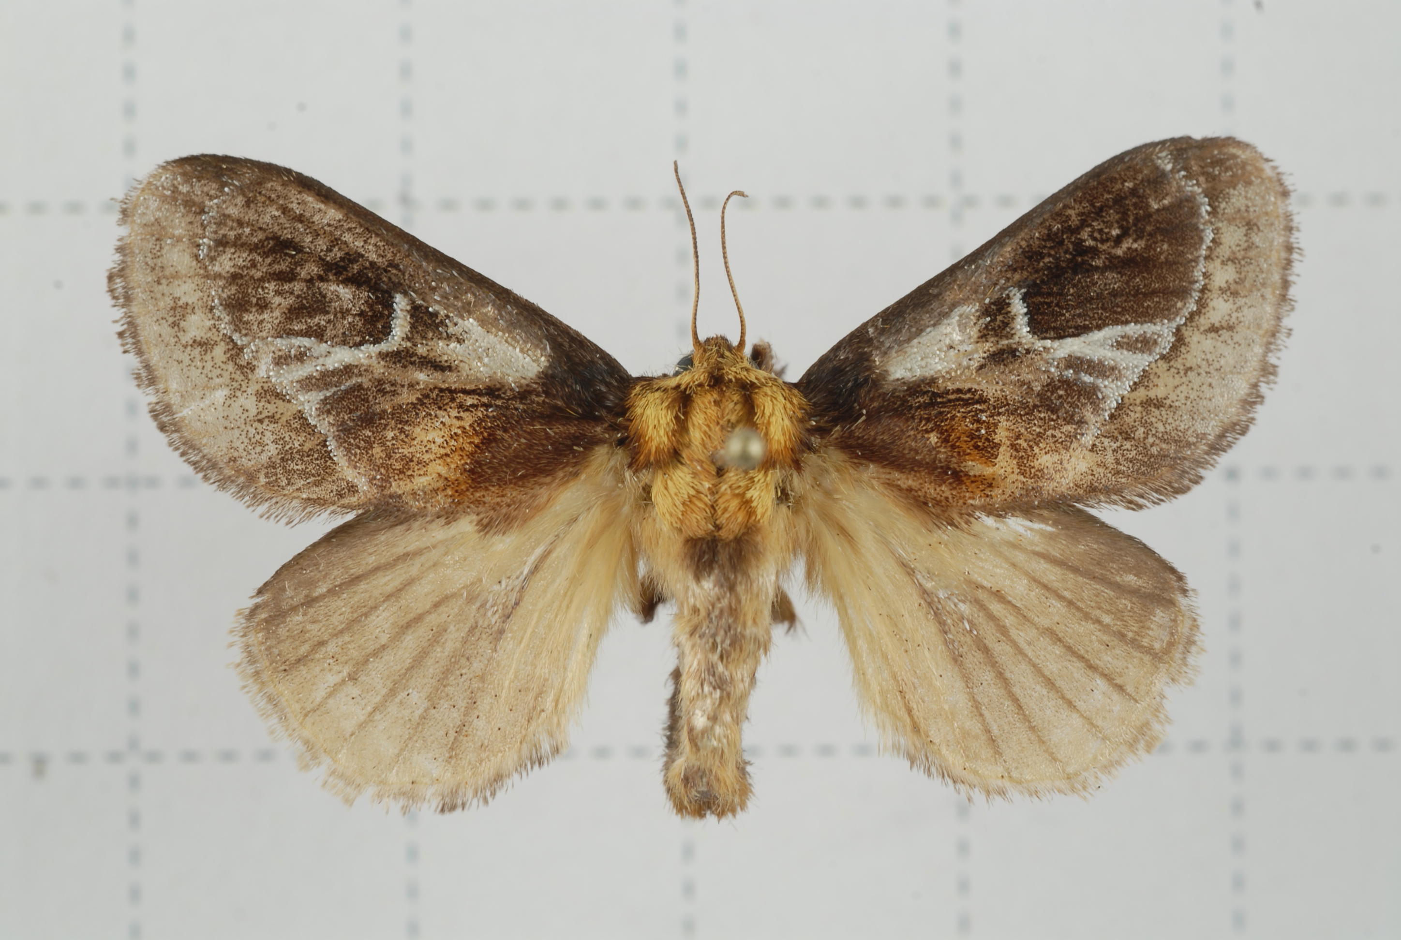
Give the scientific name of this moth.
Miresa fulgida
